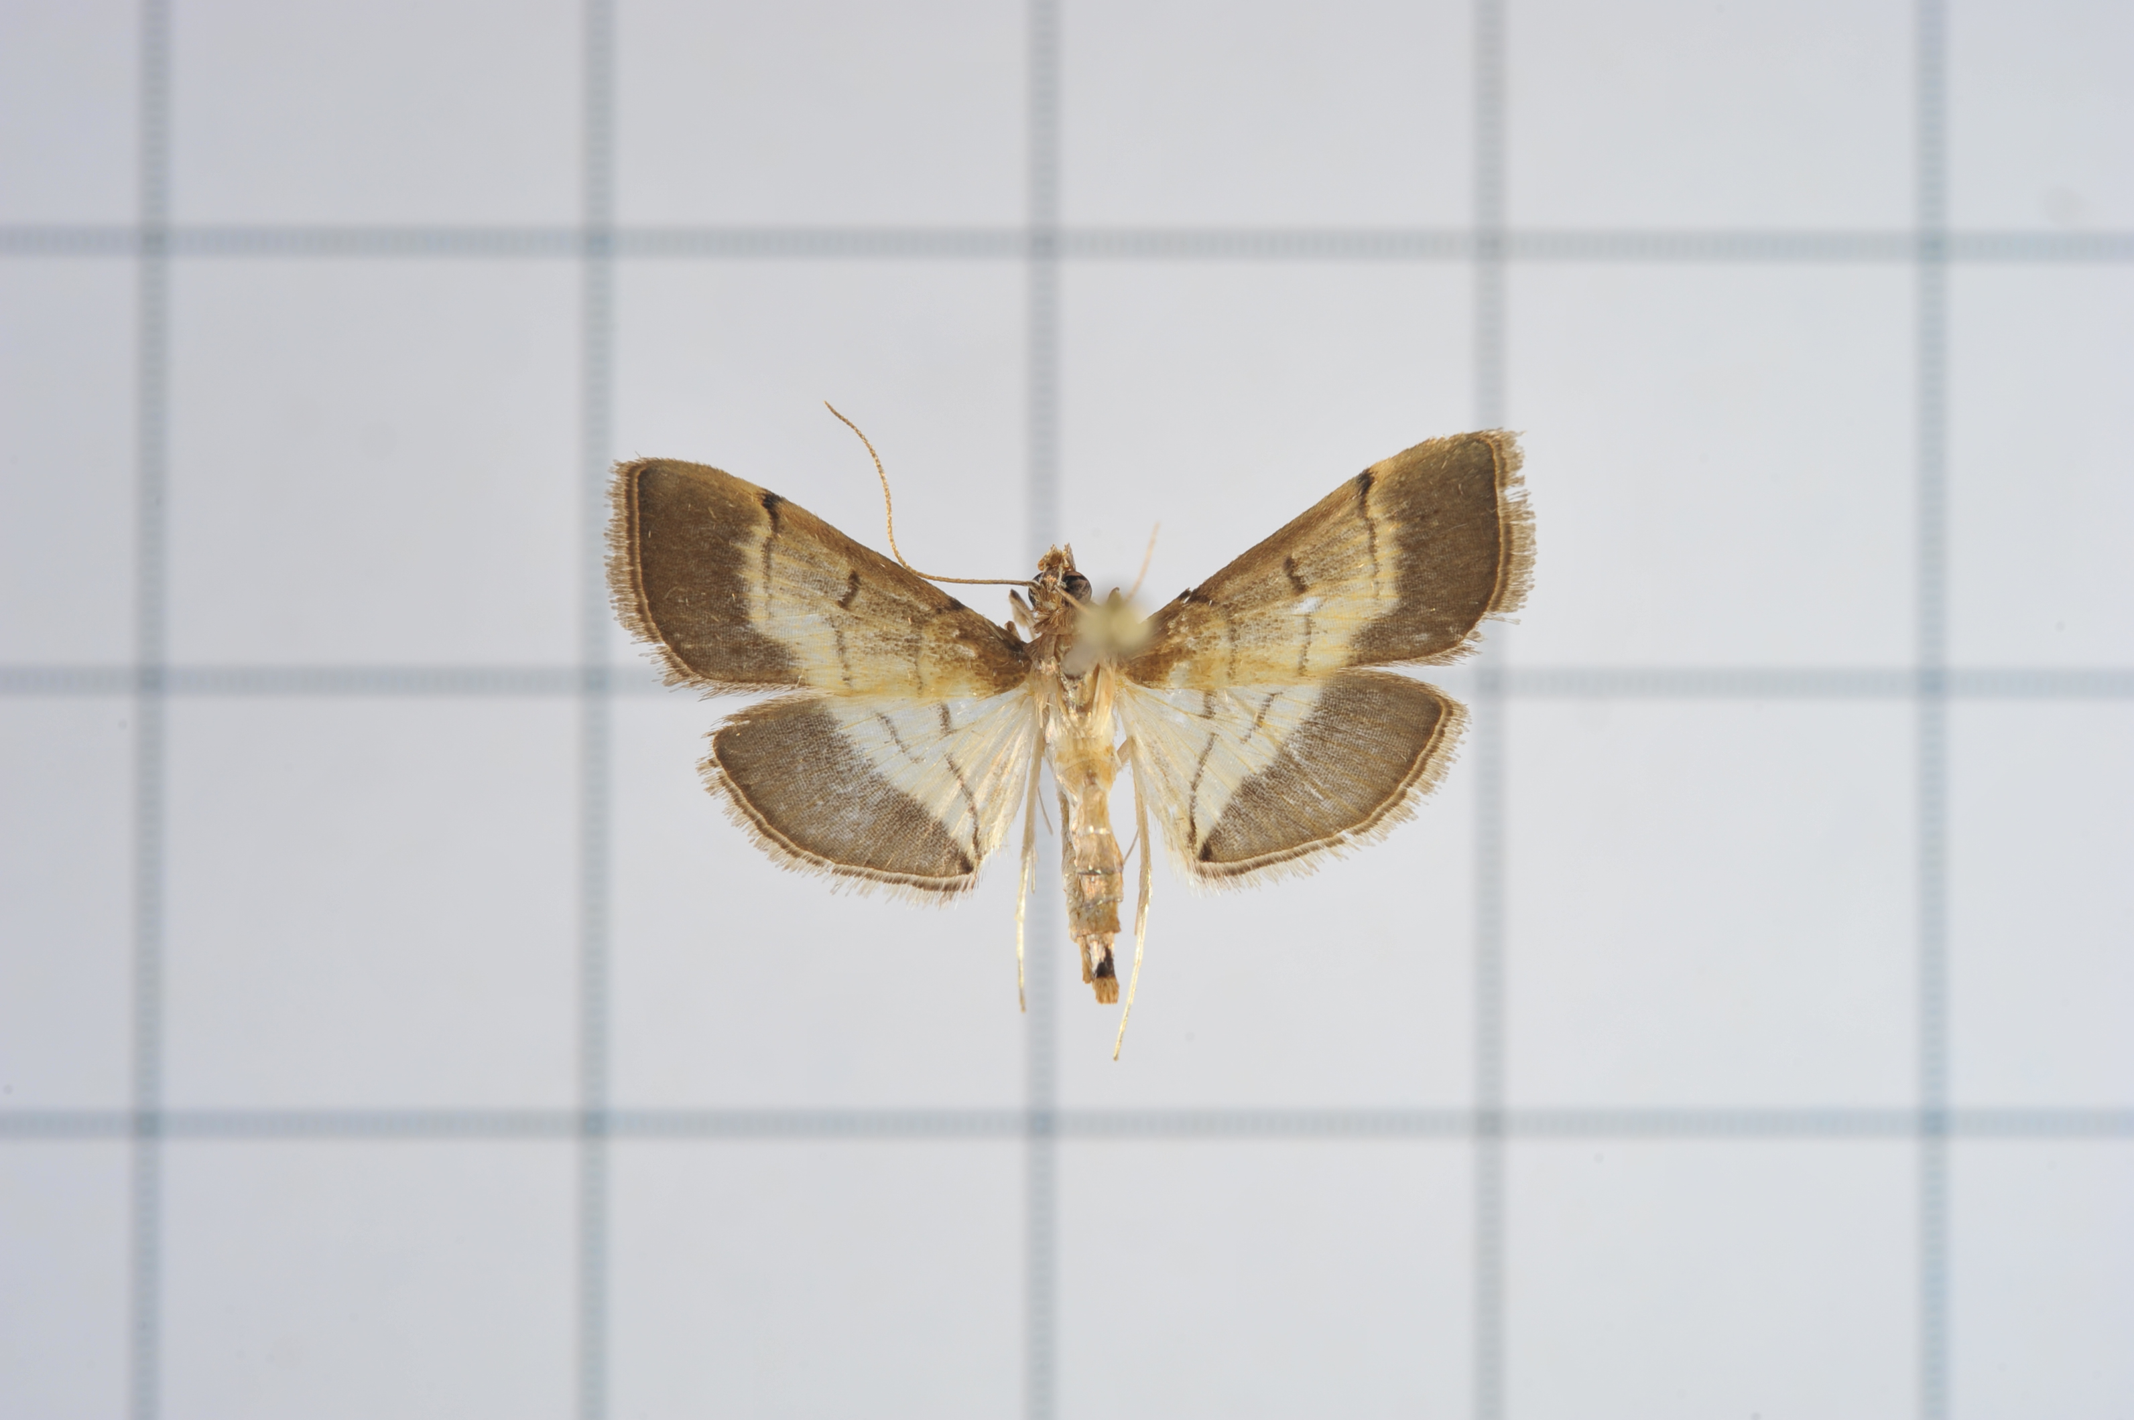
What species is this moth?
Cnaphalocrocis pilosa
